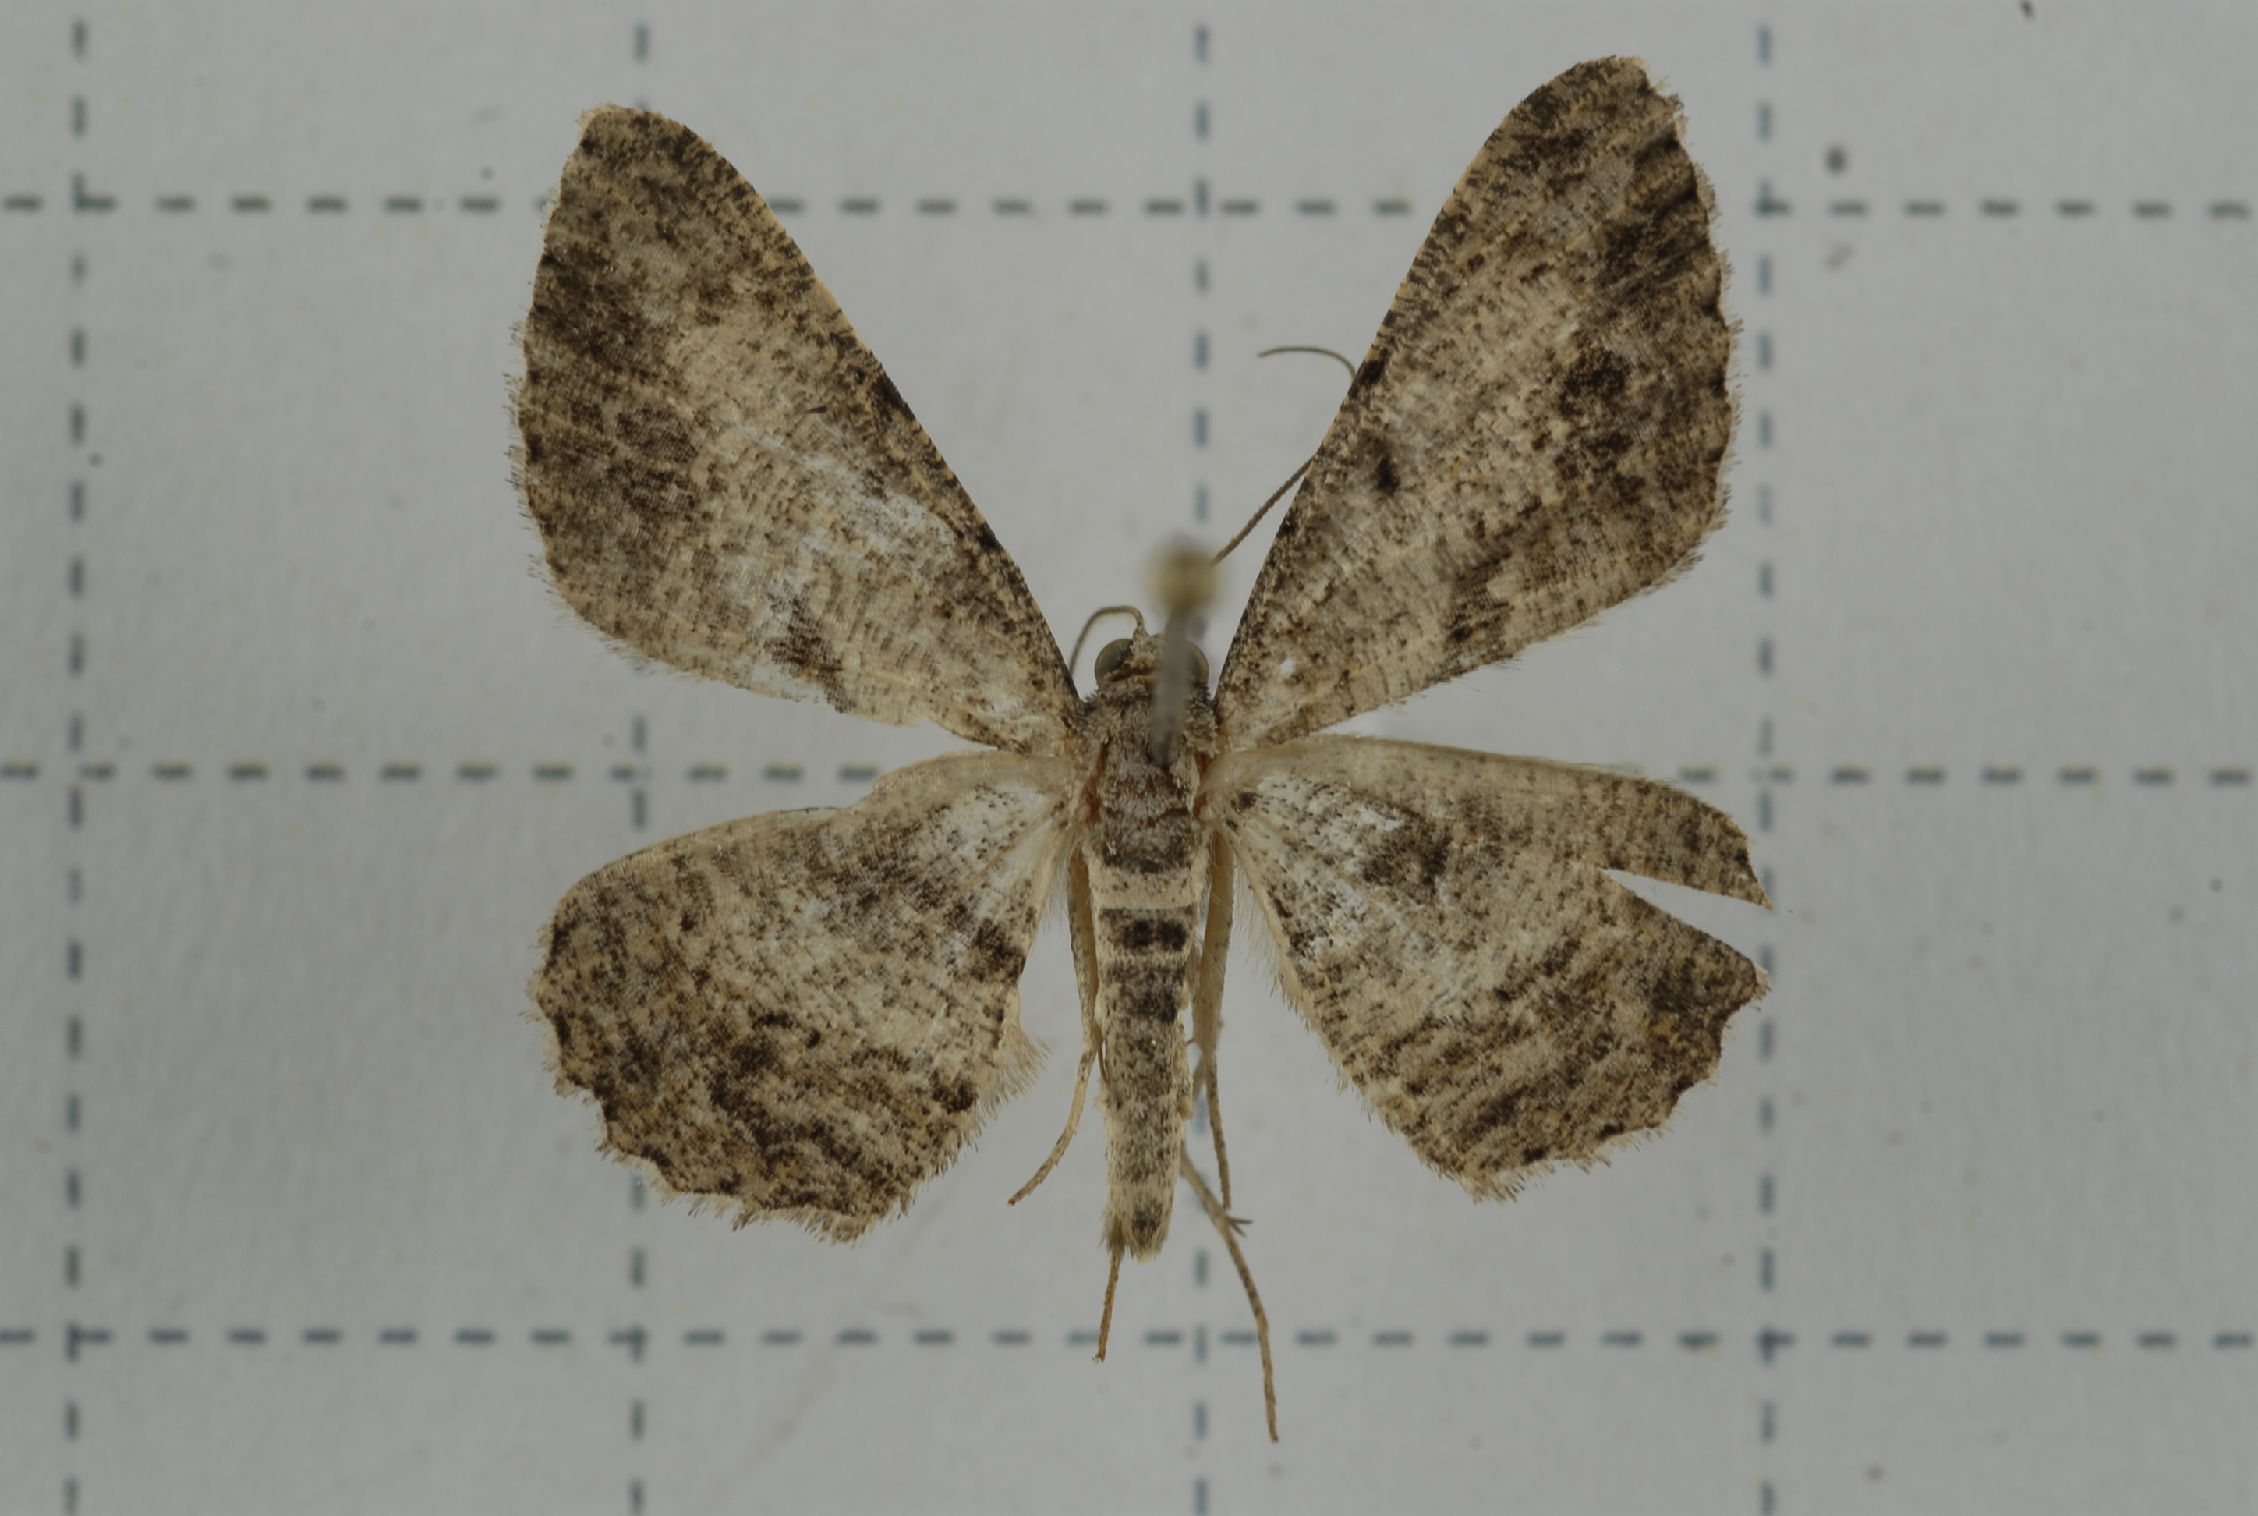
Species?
Psilalcis breta rantaizana
